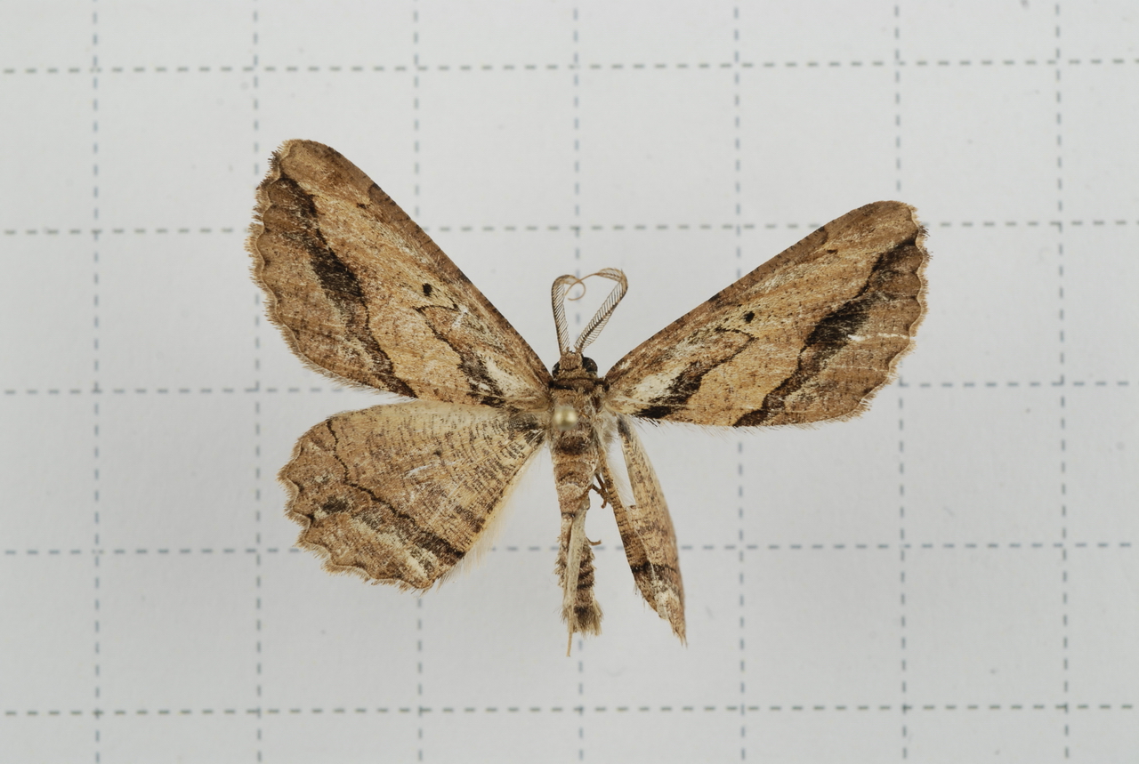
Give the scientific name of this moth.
Menophra nakajimai
